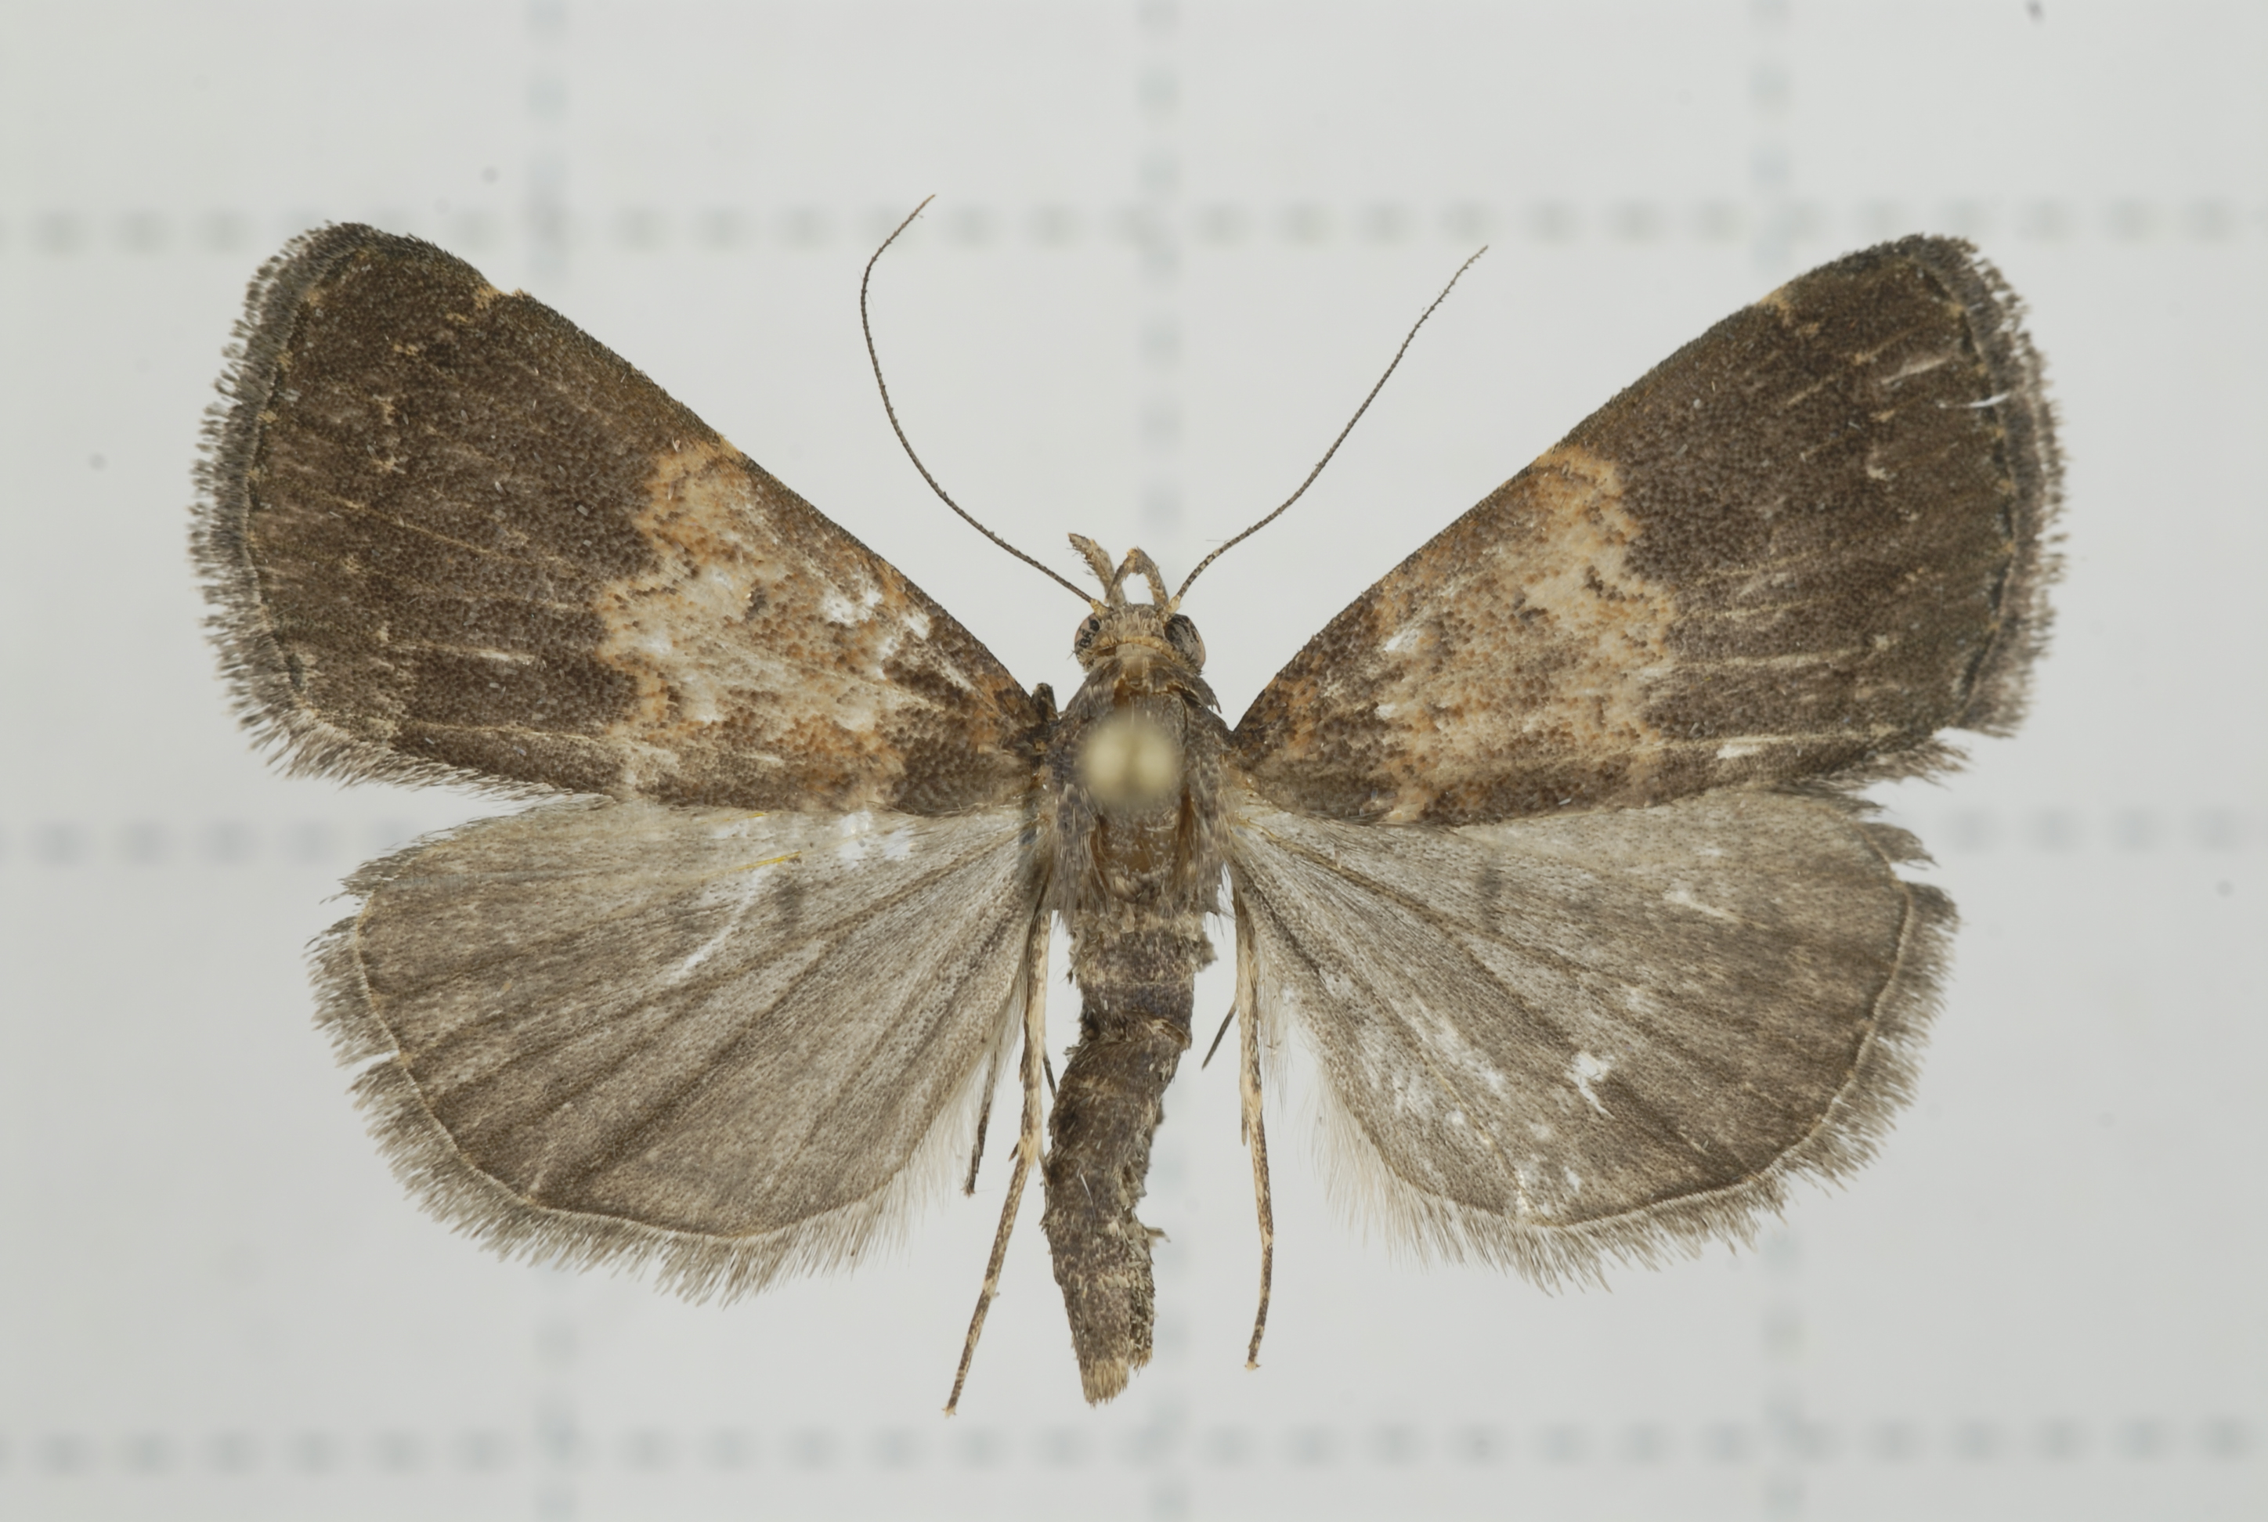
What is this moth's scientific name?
Hydrillodes lentalis
